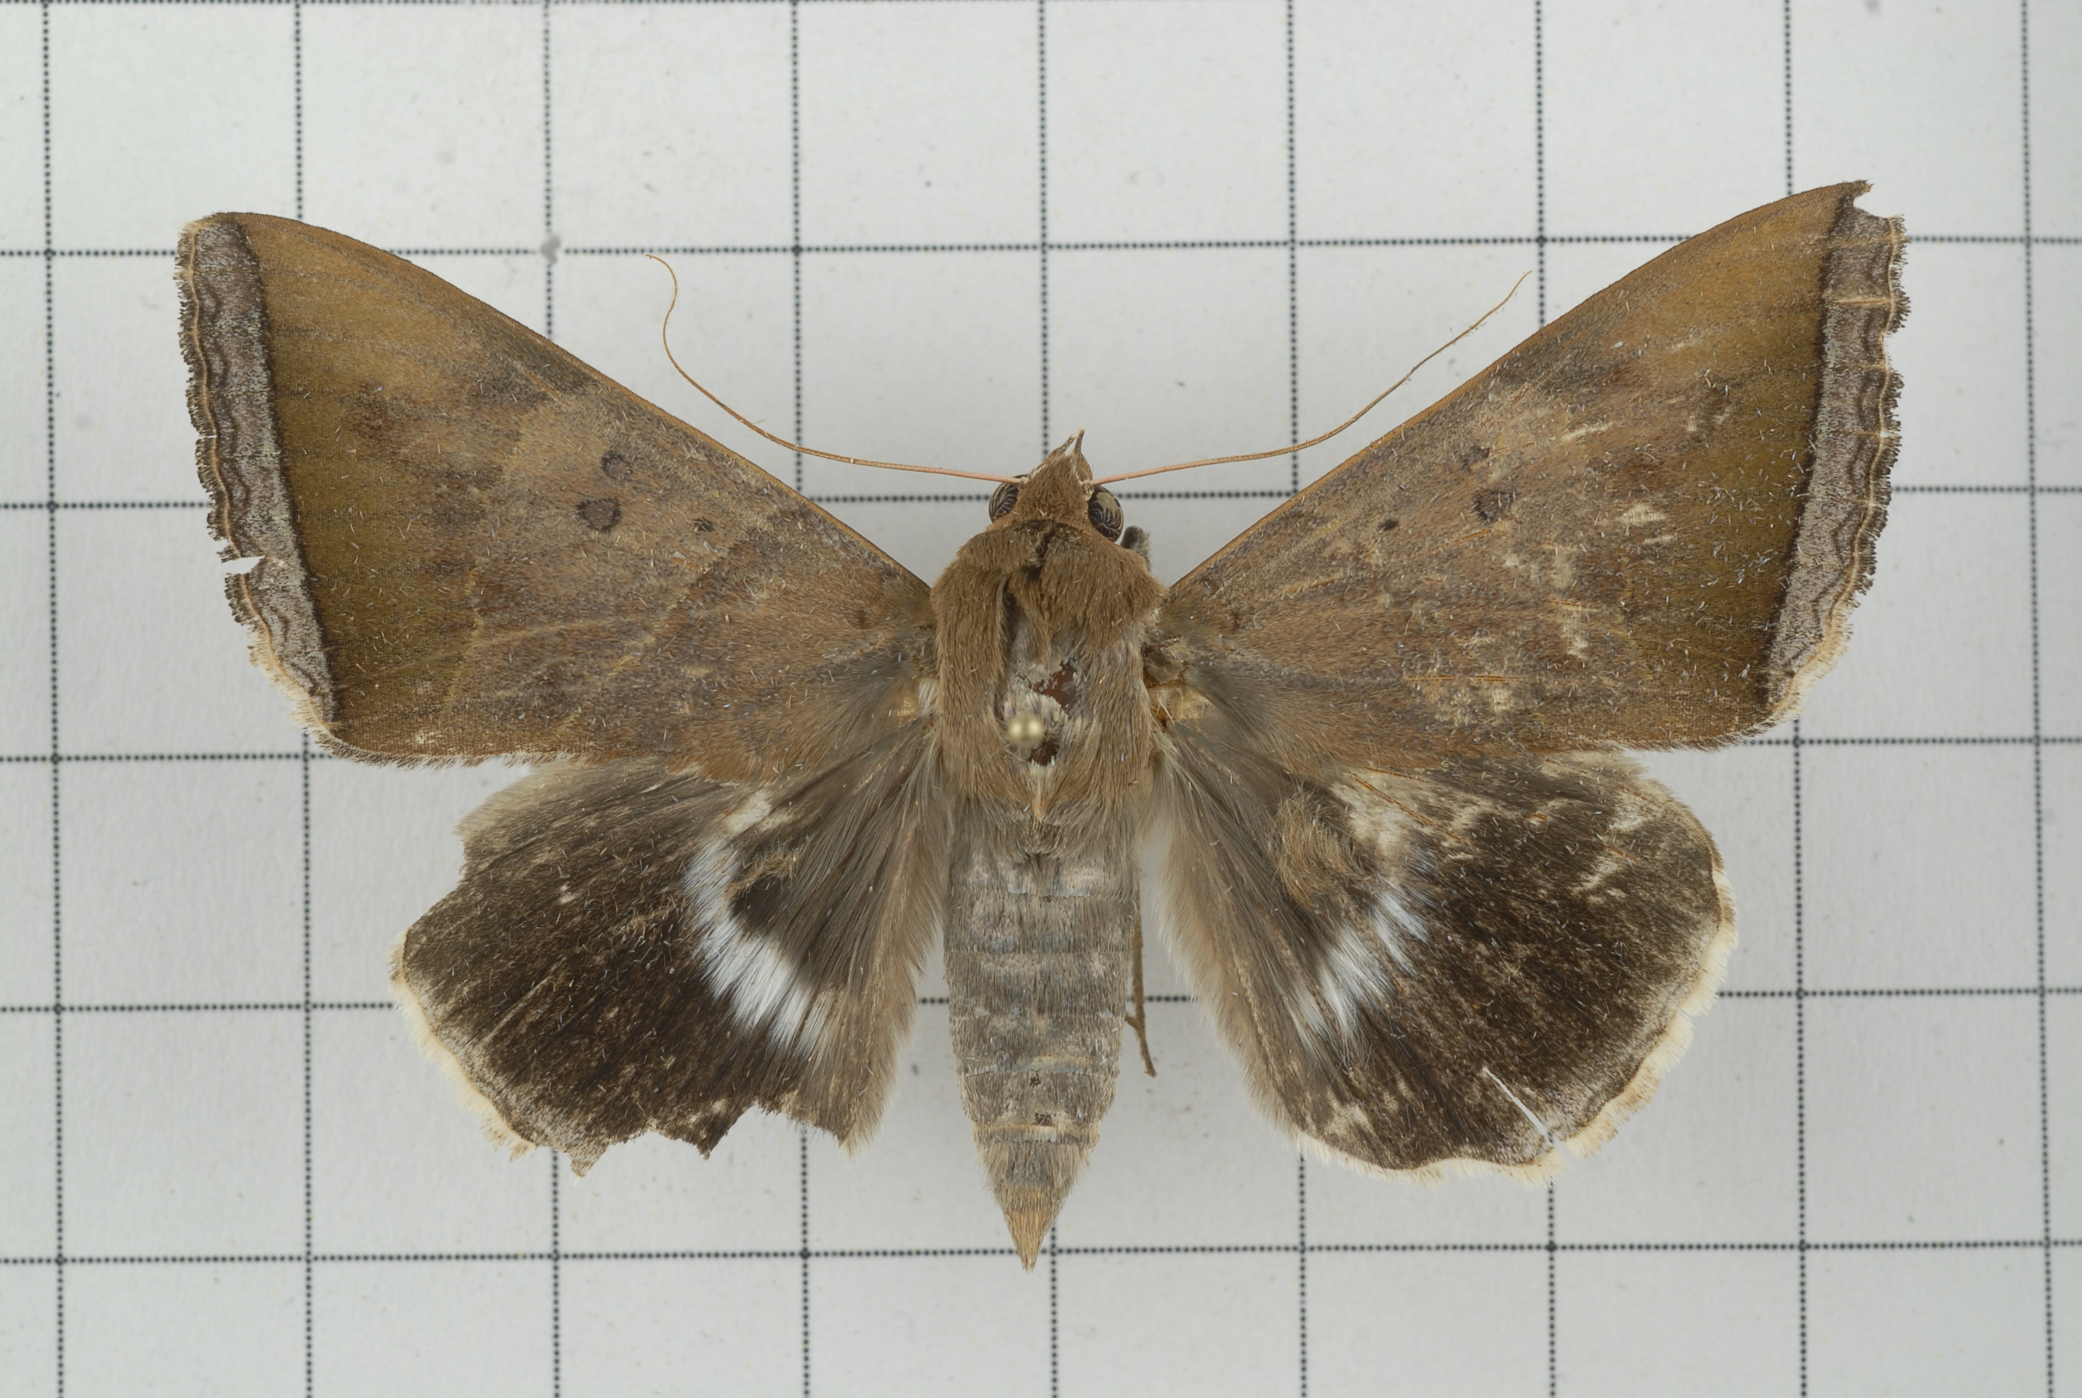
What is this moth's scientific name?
Artena dotata
